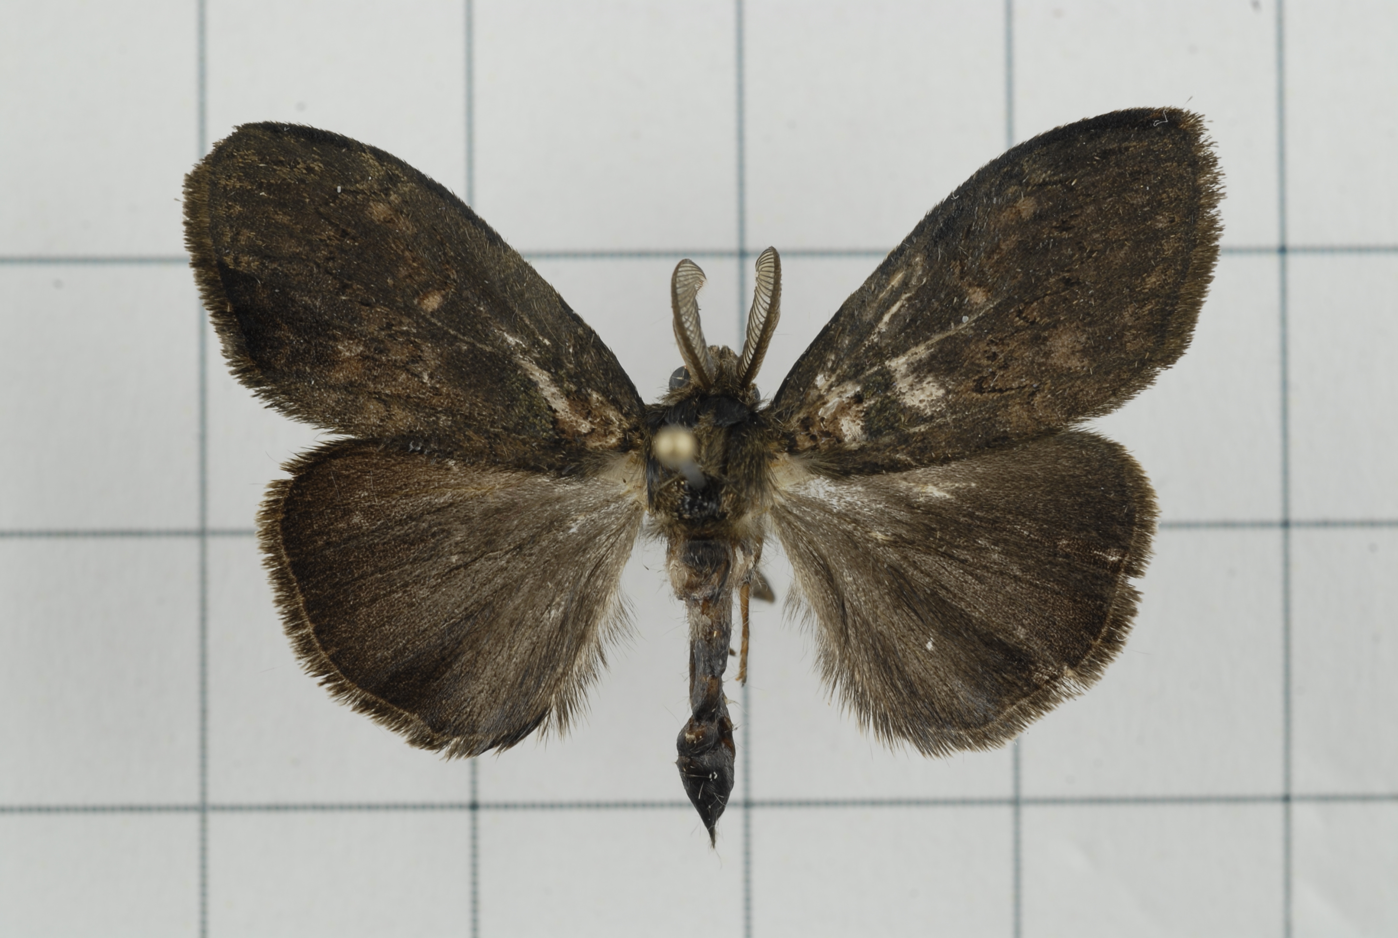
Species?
Olene dudgeoni
